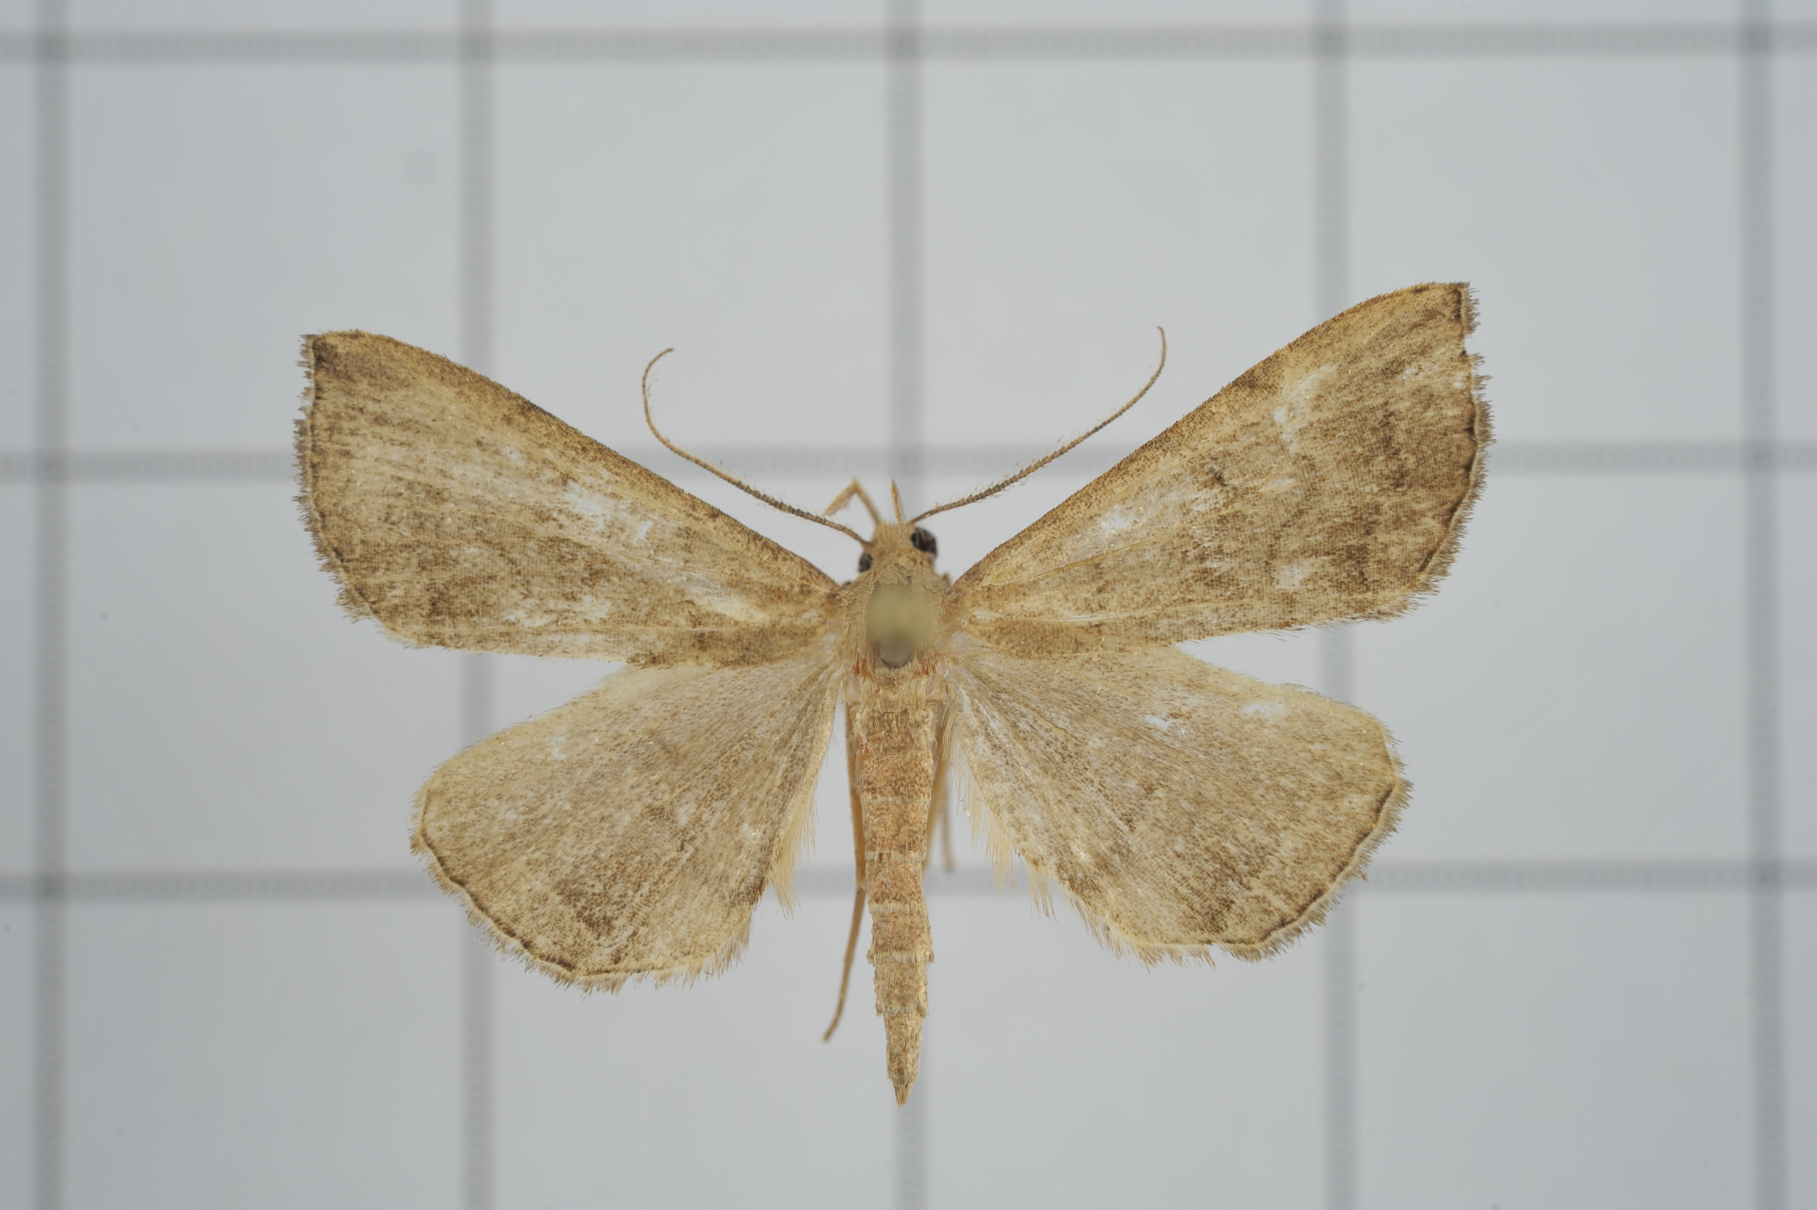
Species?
Herminia undulata
